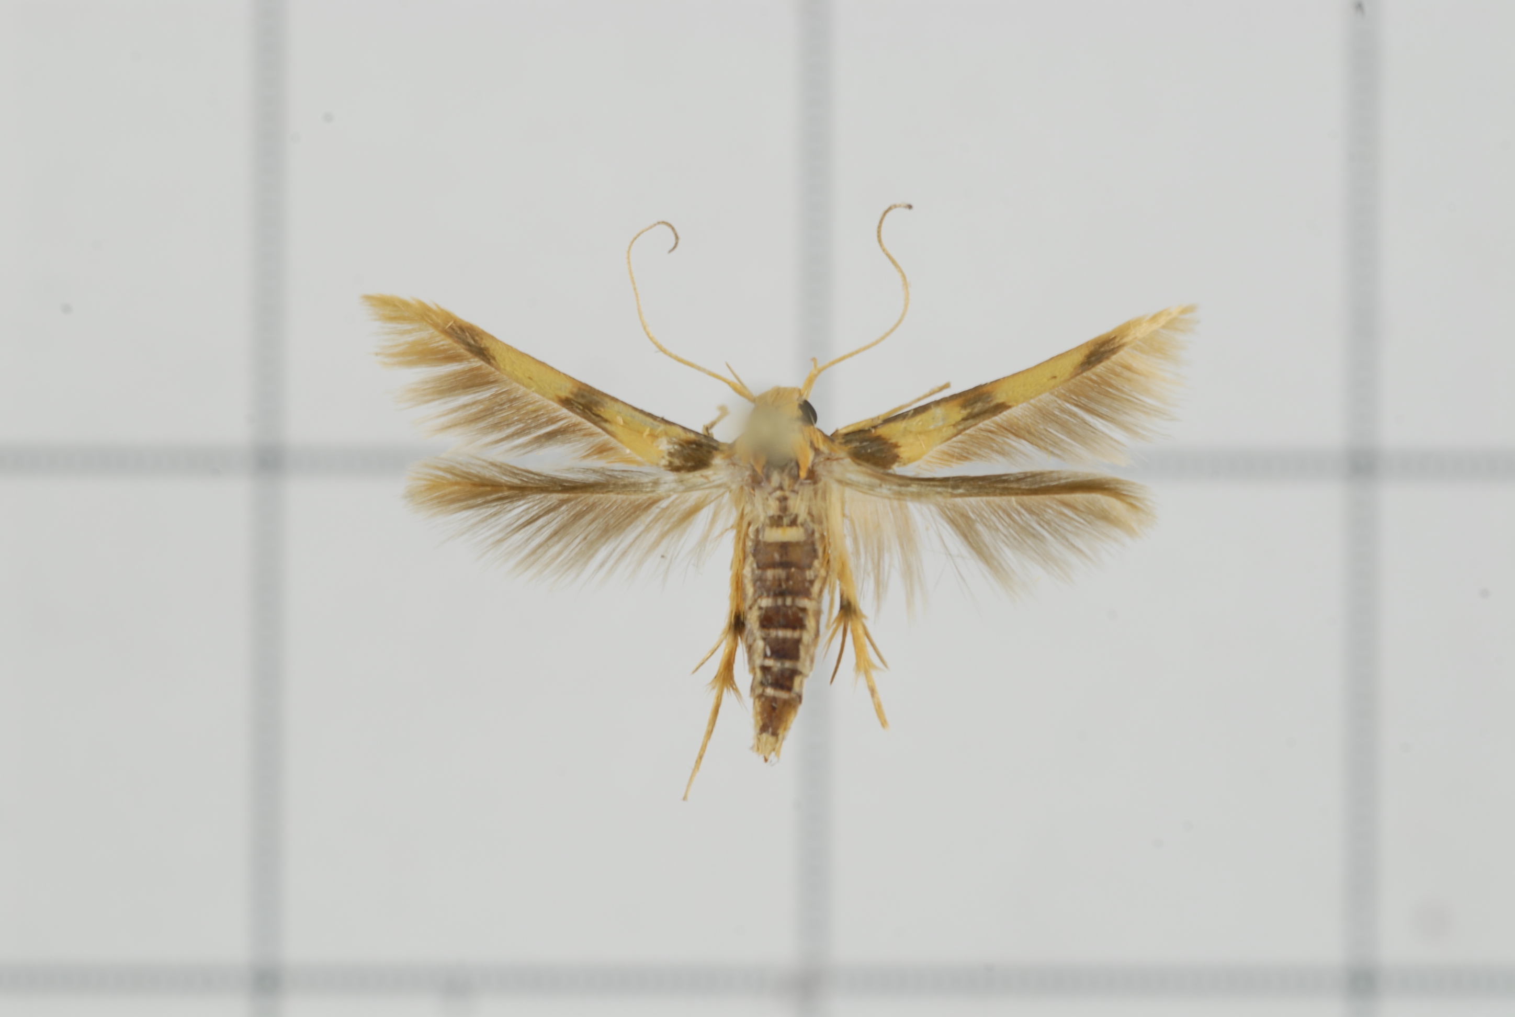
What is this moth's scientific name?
Stathmopoda fusciumeraris
